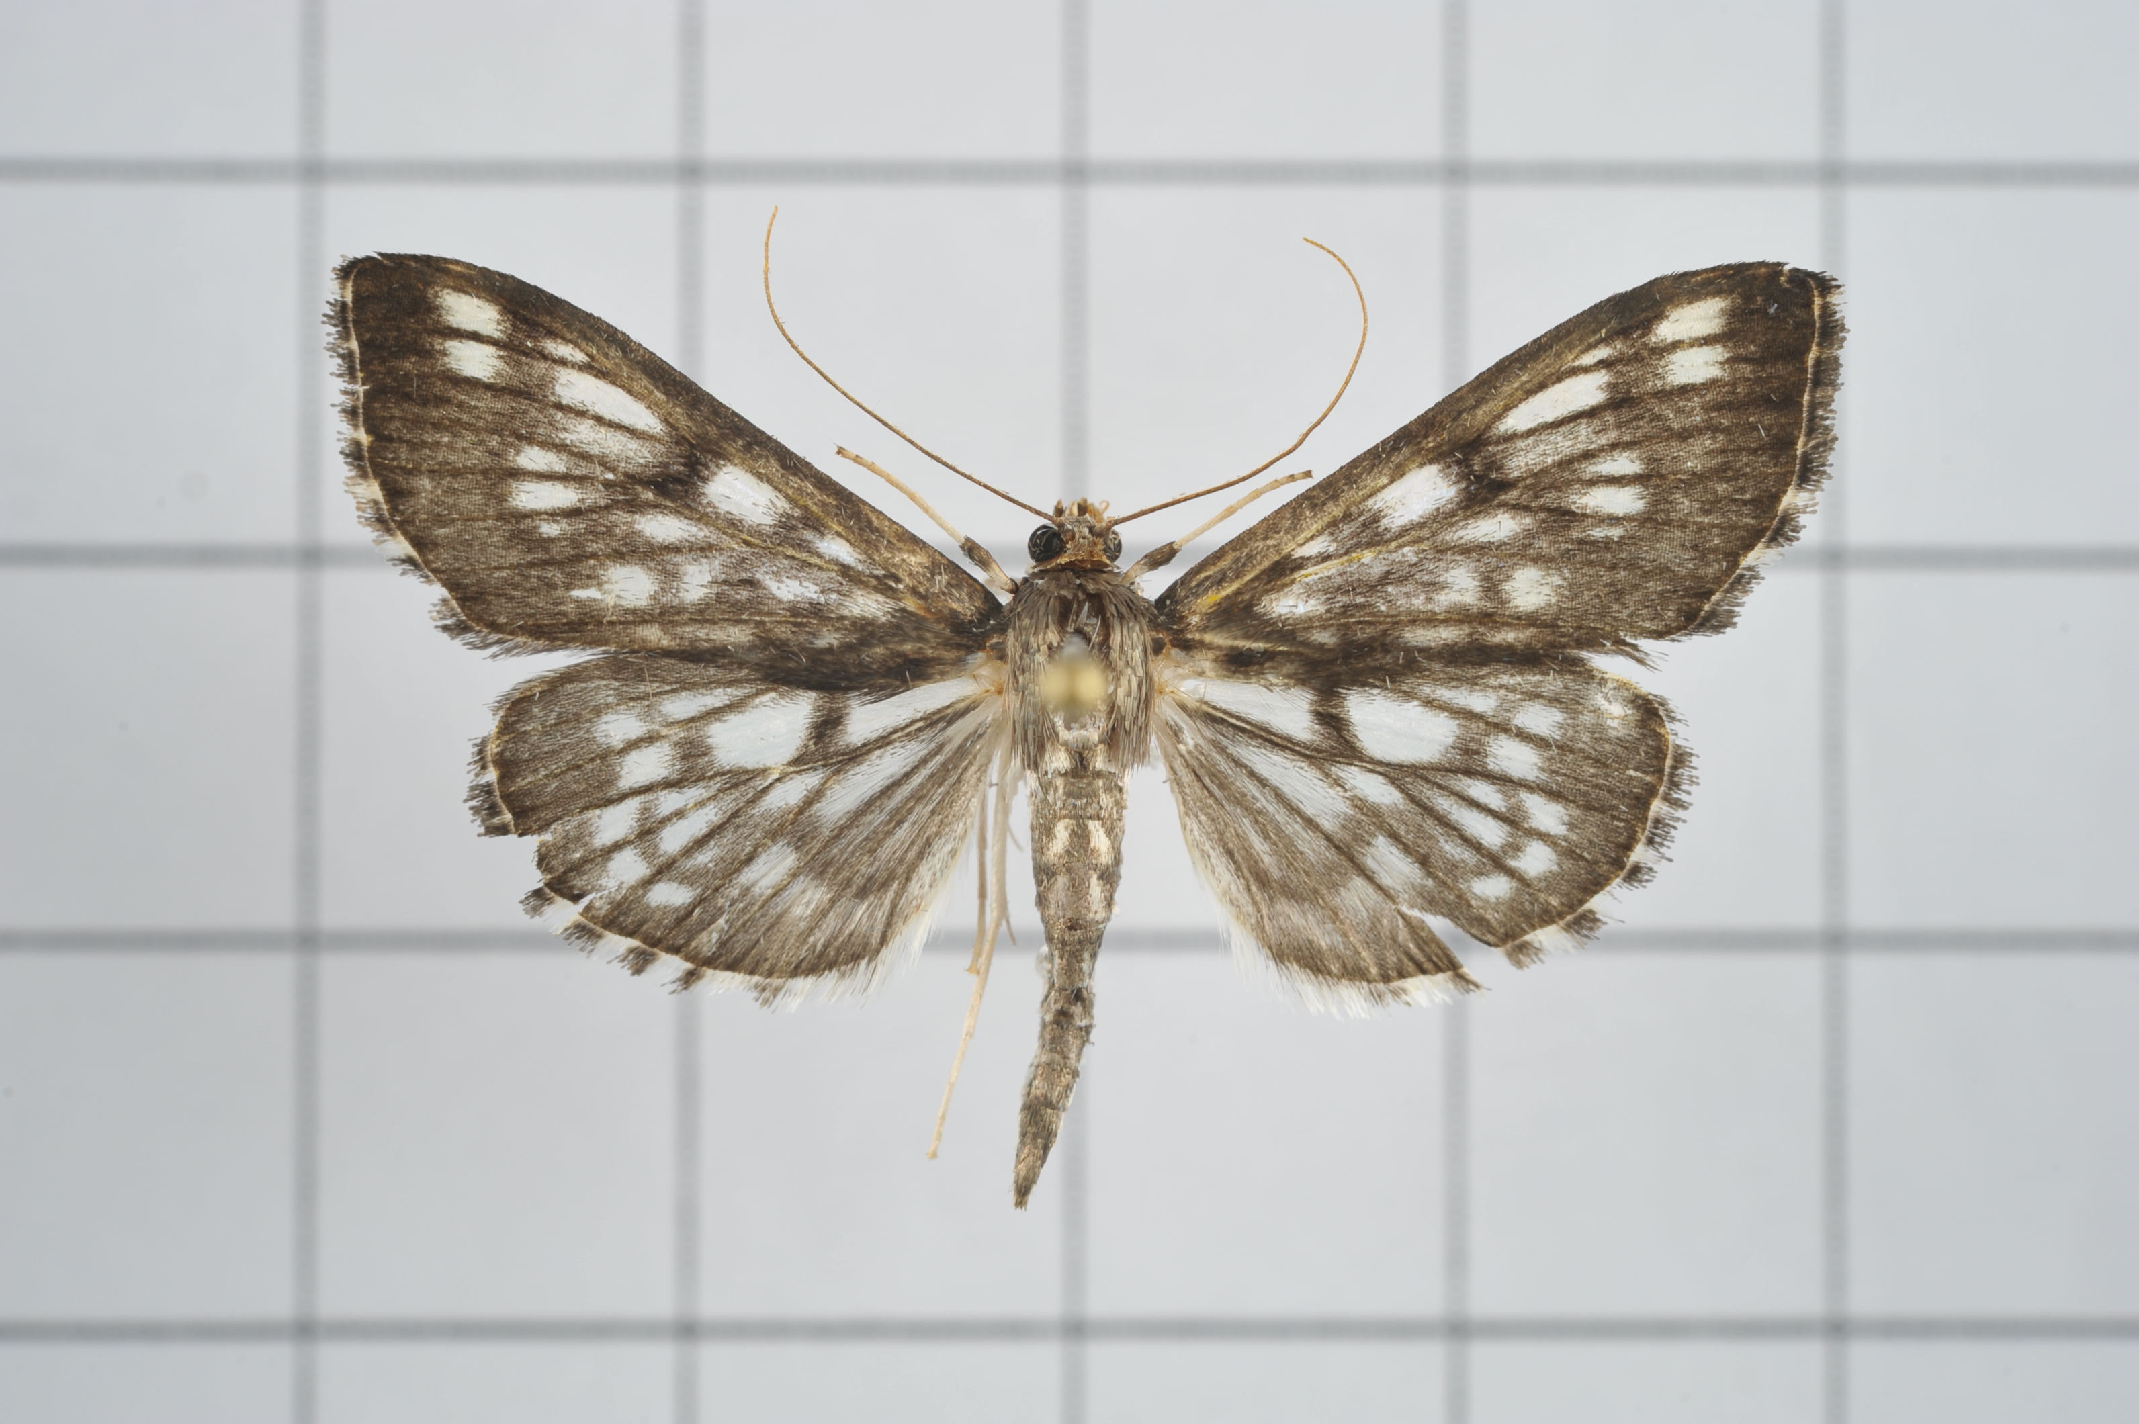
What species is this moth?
Patania mundalis
